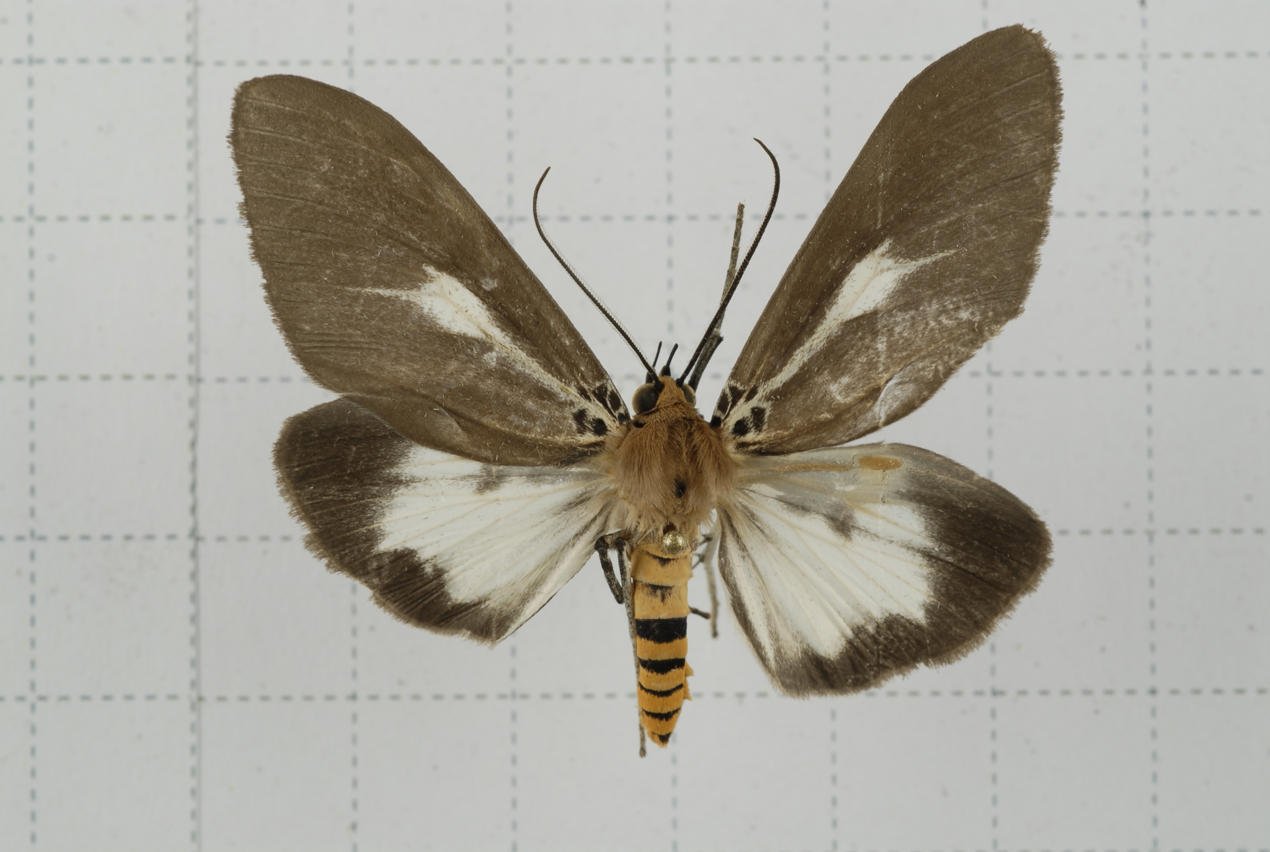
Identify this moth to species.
Asota heliconia zebrina
